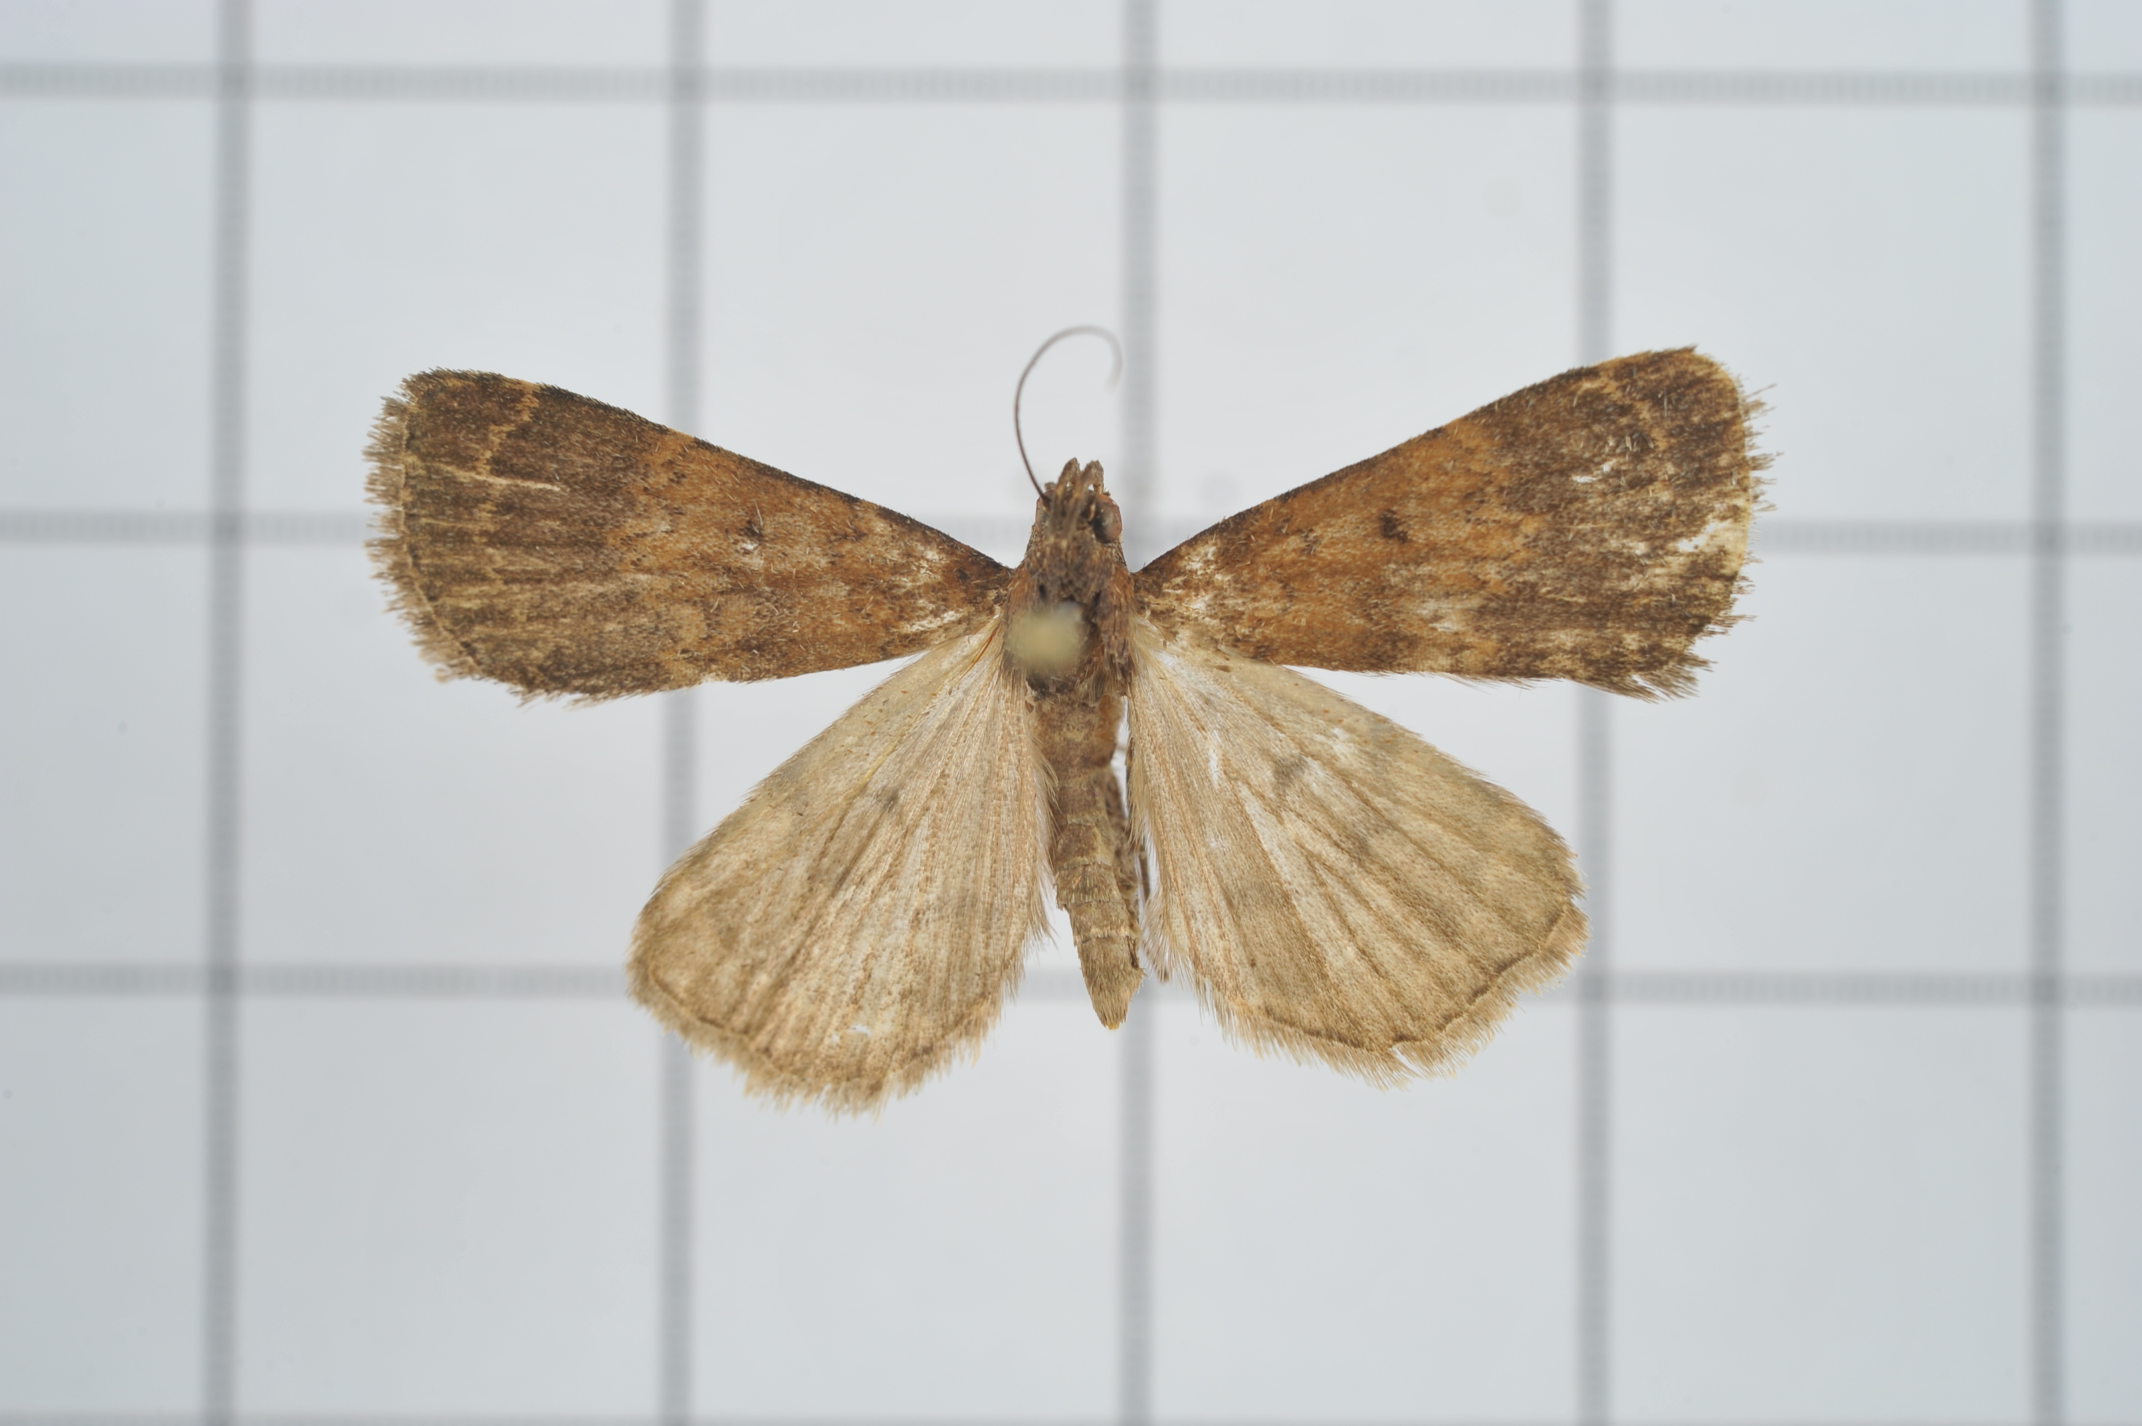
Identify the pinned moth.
Hydrillodes lentalis
